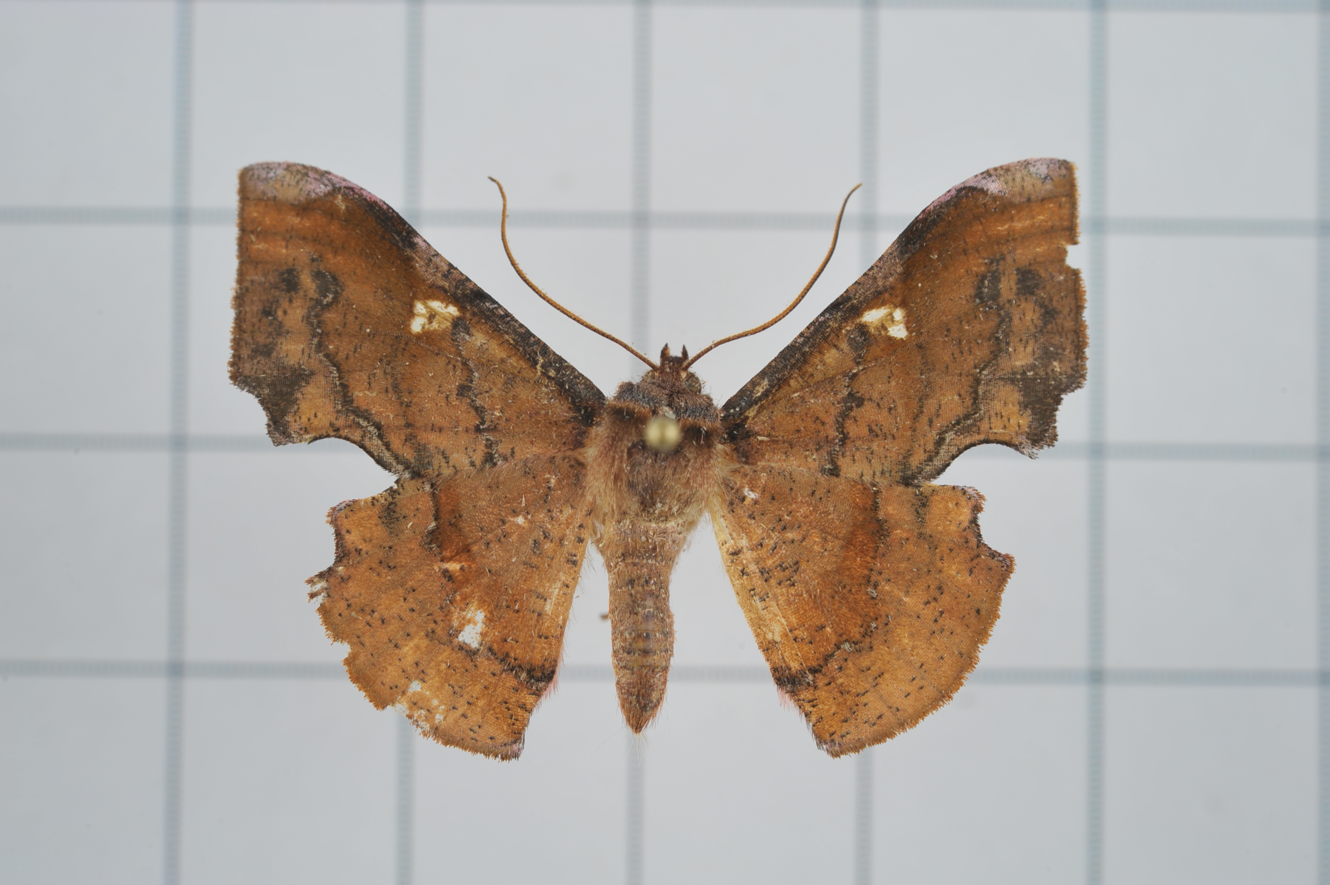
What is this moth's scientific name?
Fascellina chromataria
